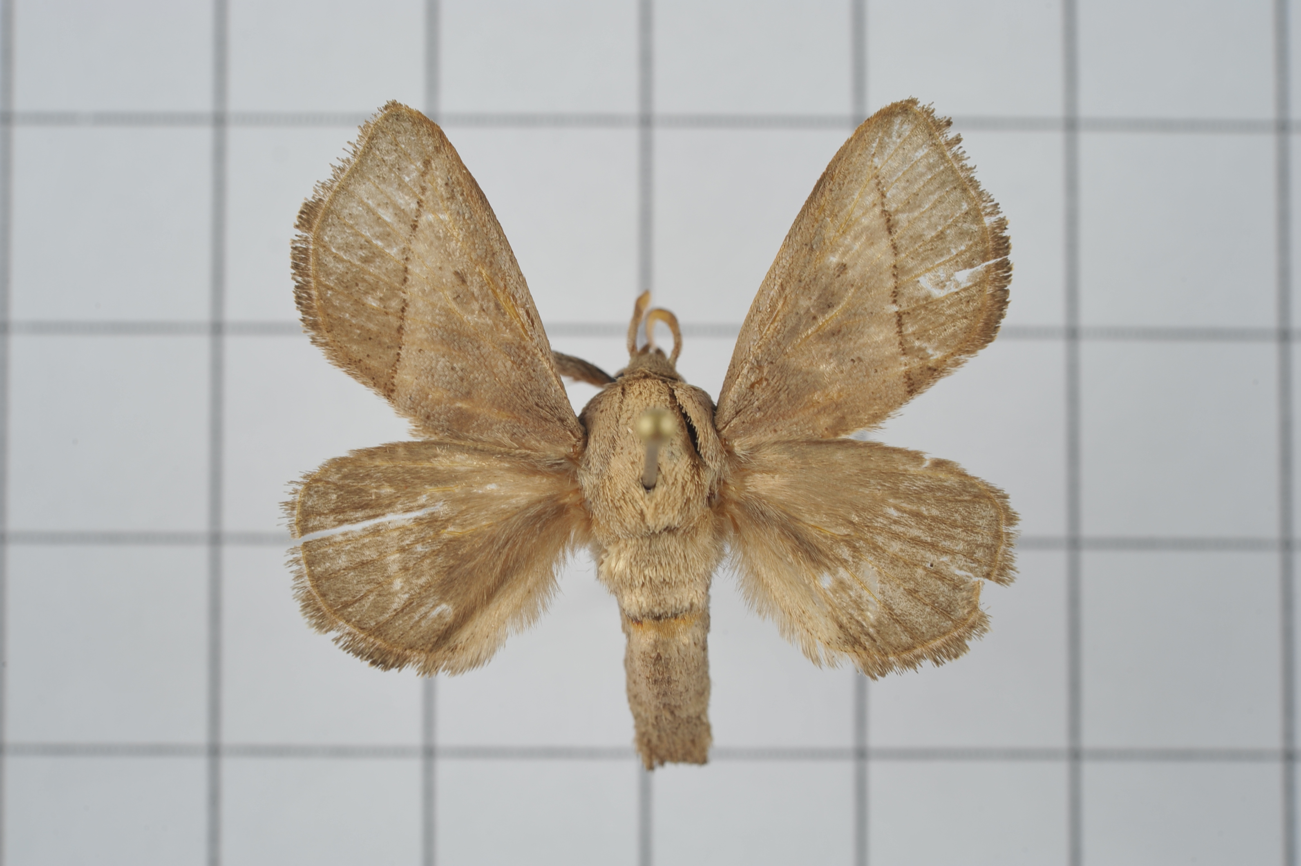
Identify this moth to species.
Thosea sinensis
